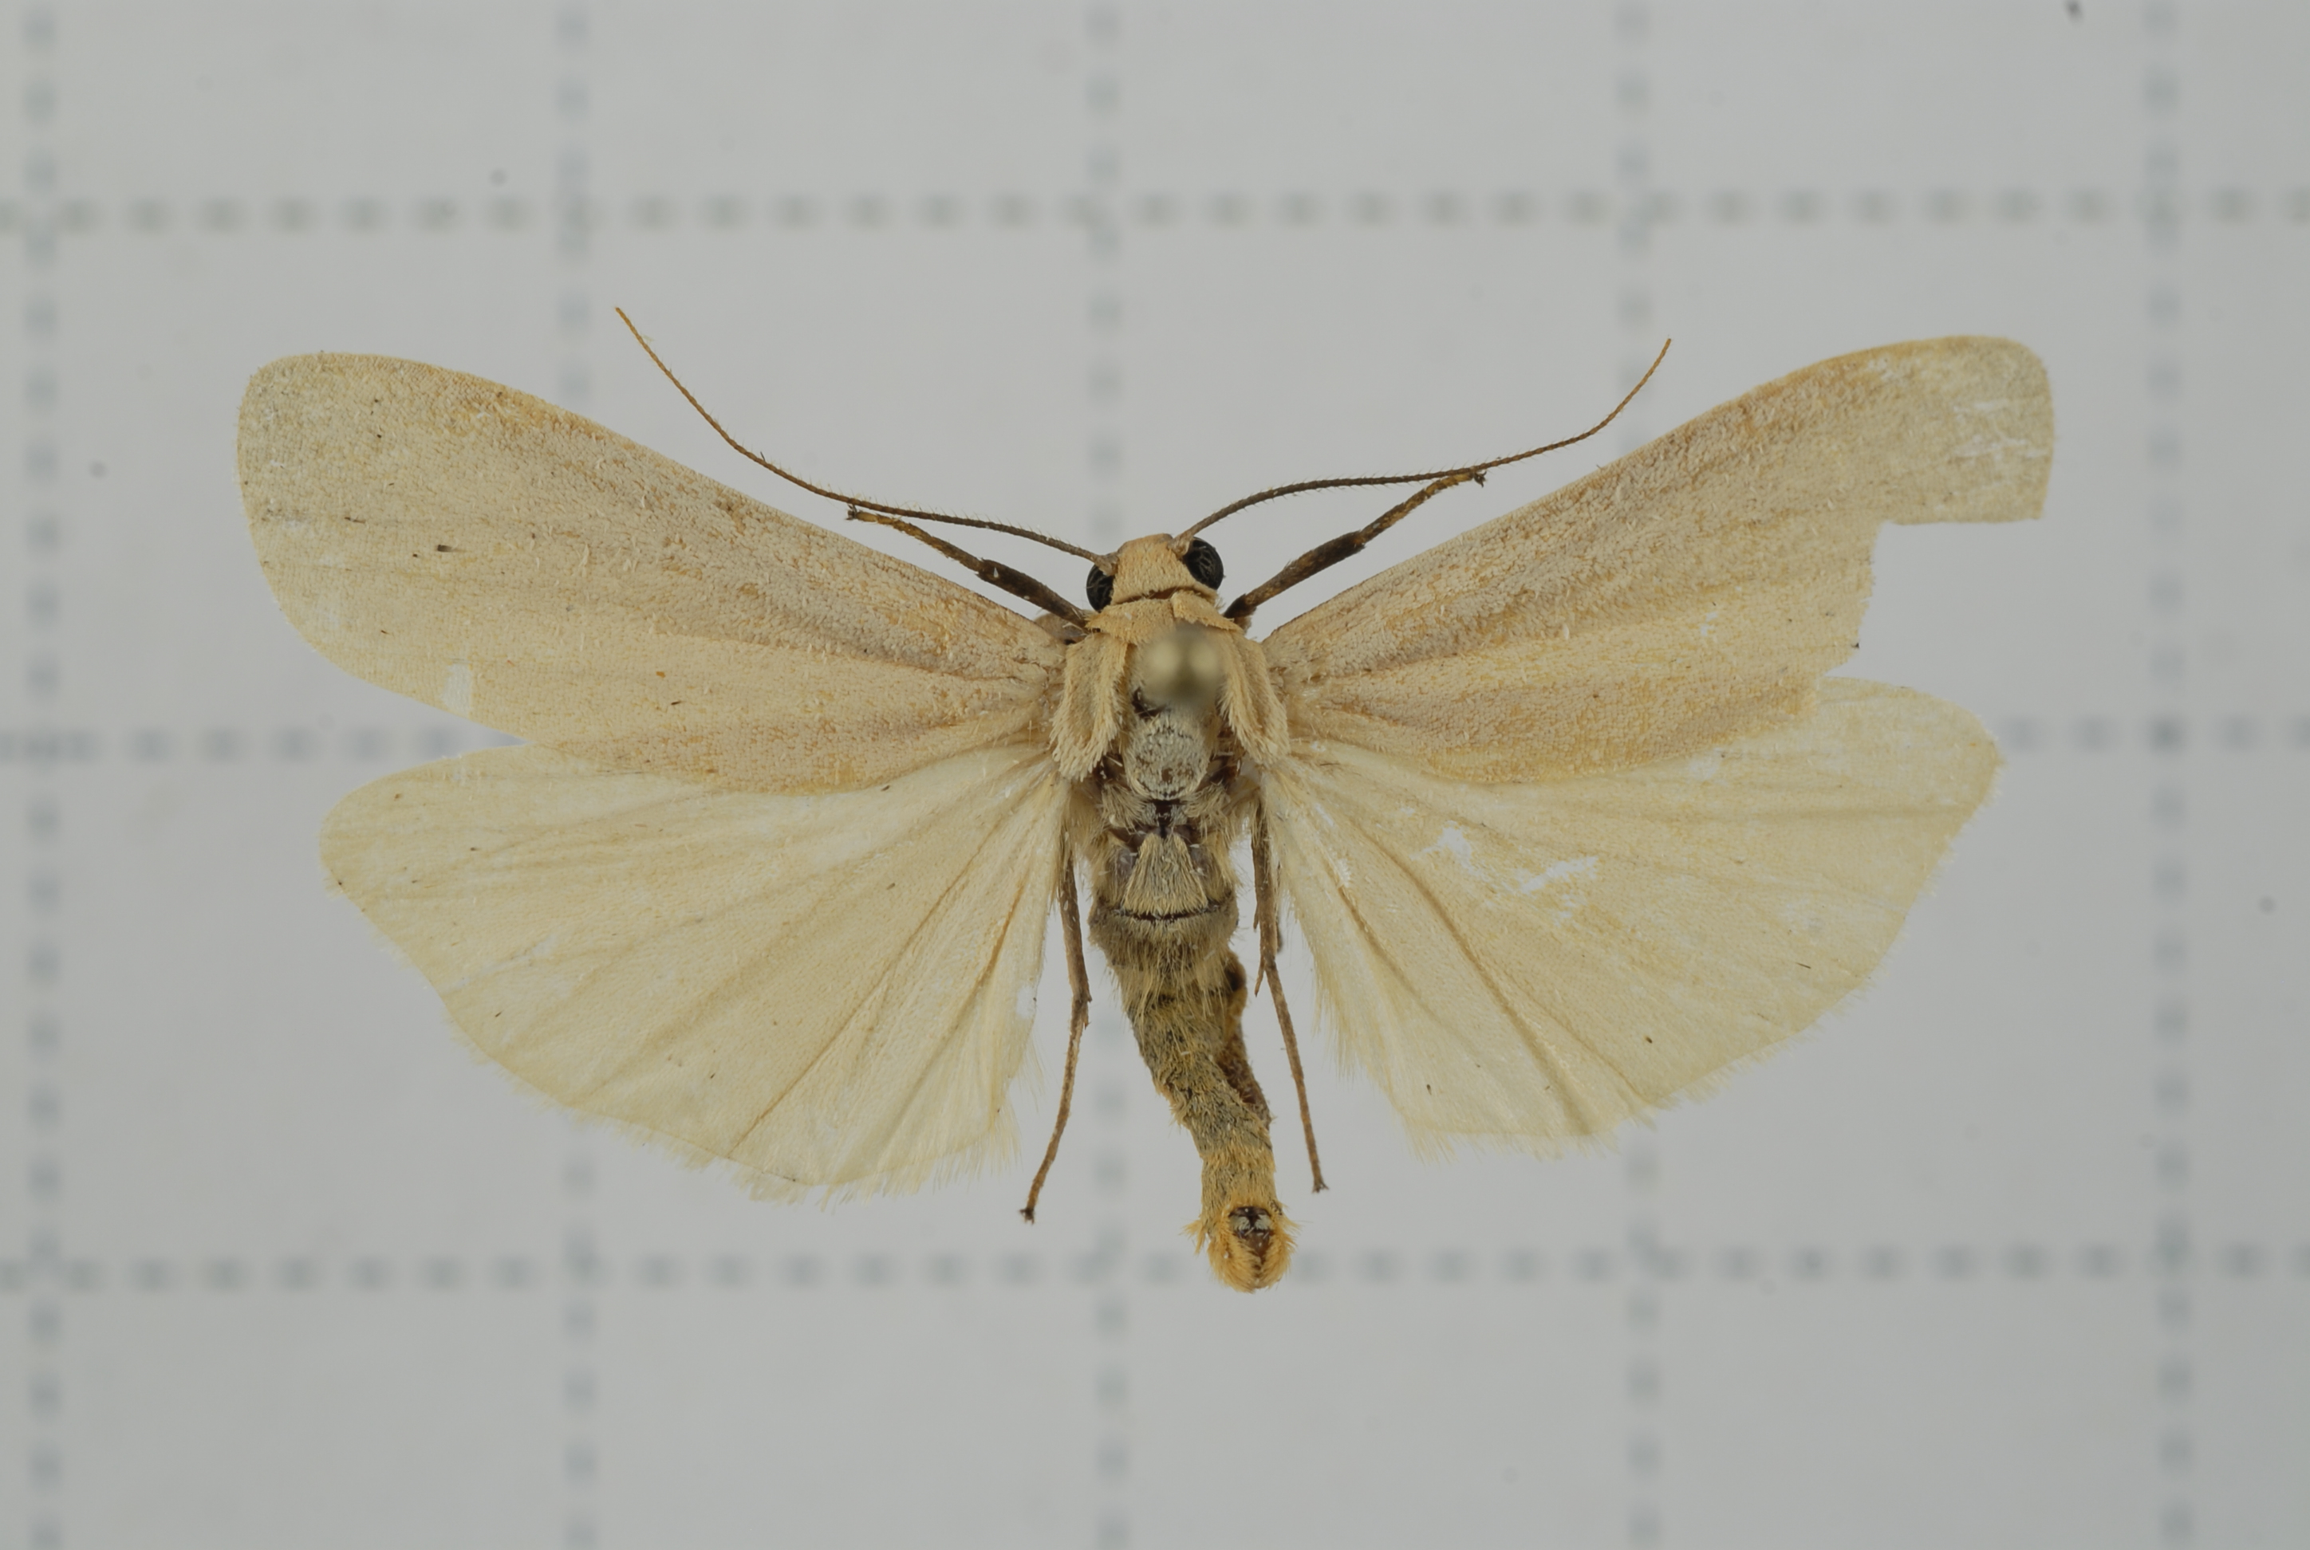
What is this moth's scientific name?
Eilema ranrunensis
